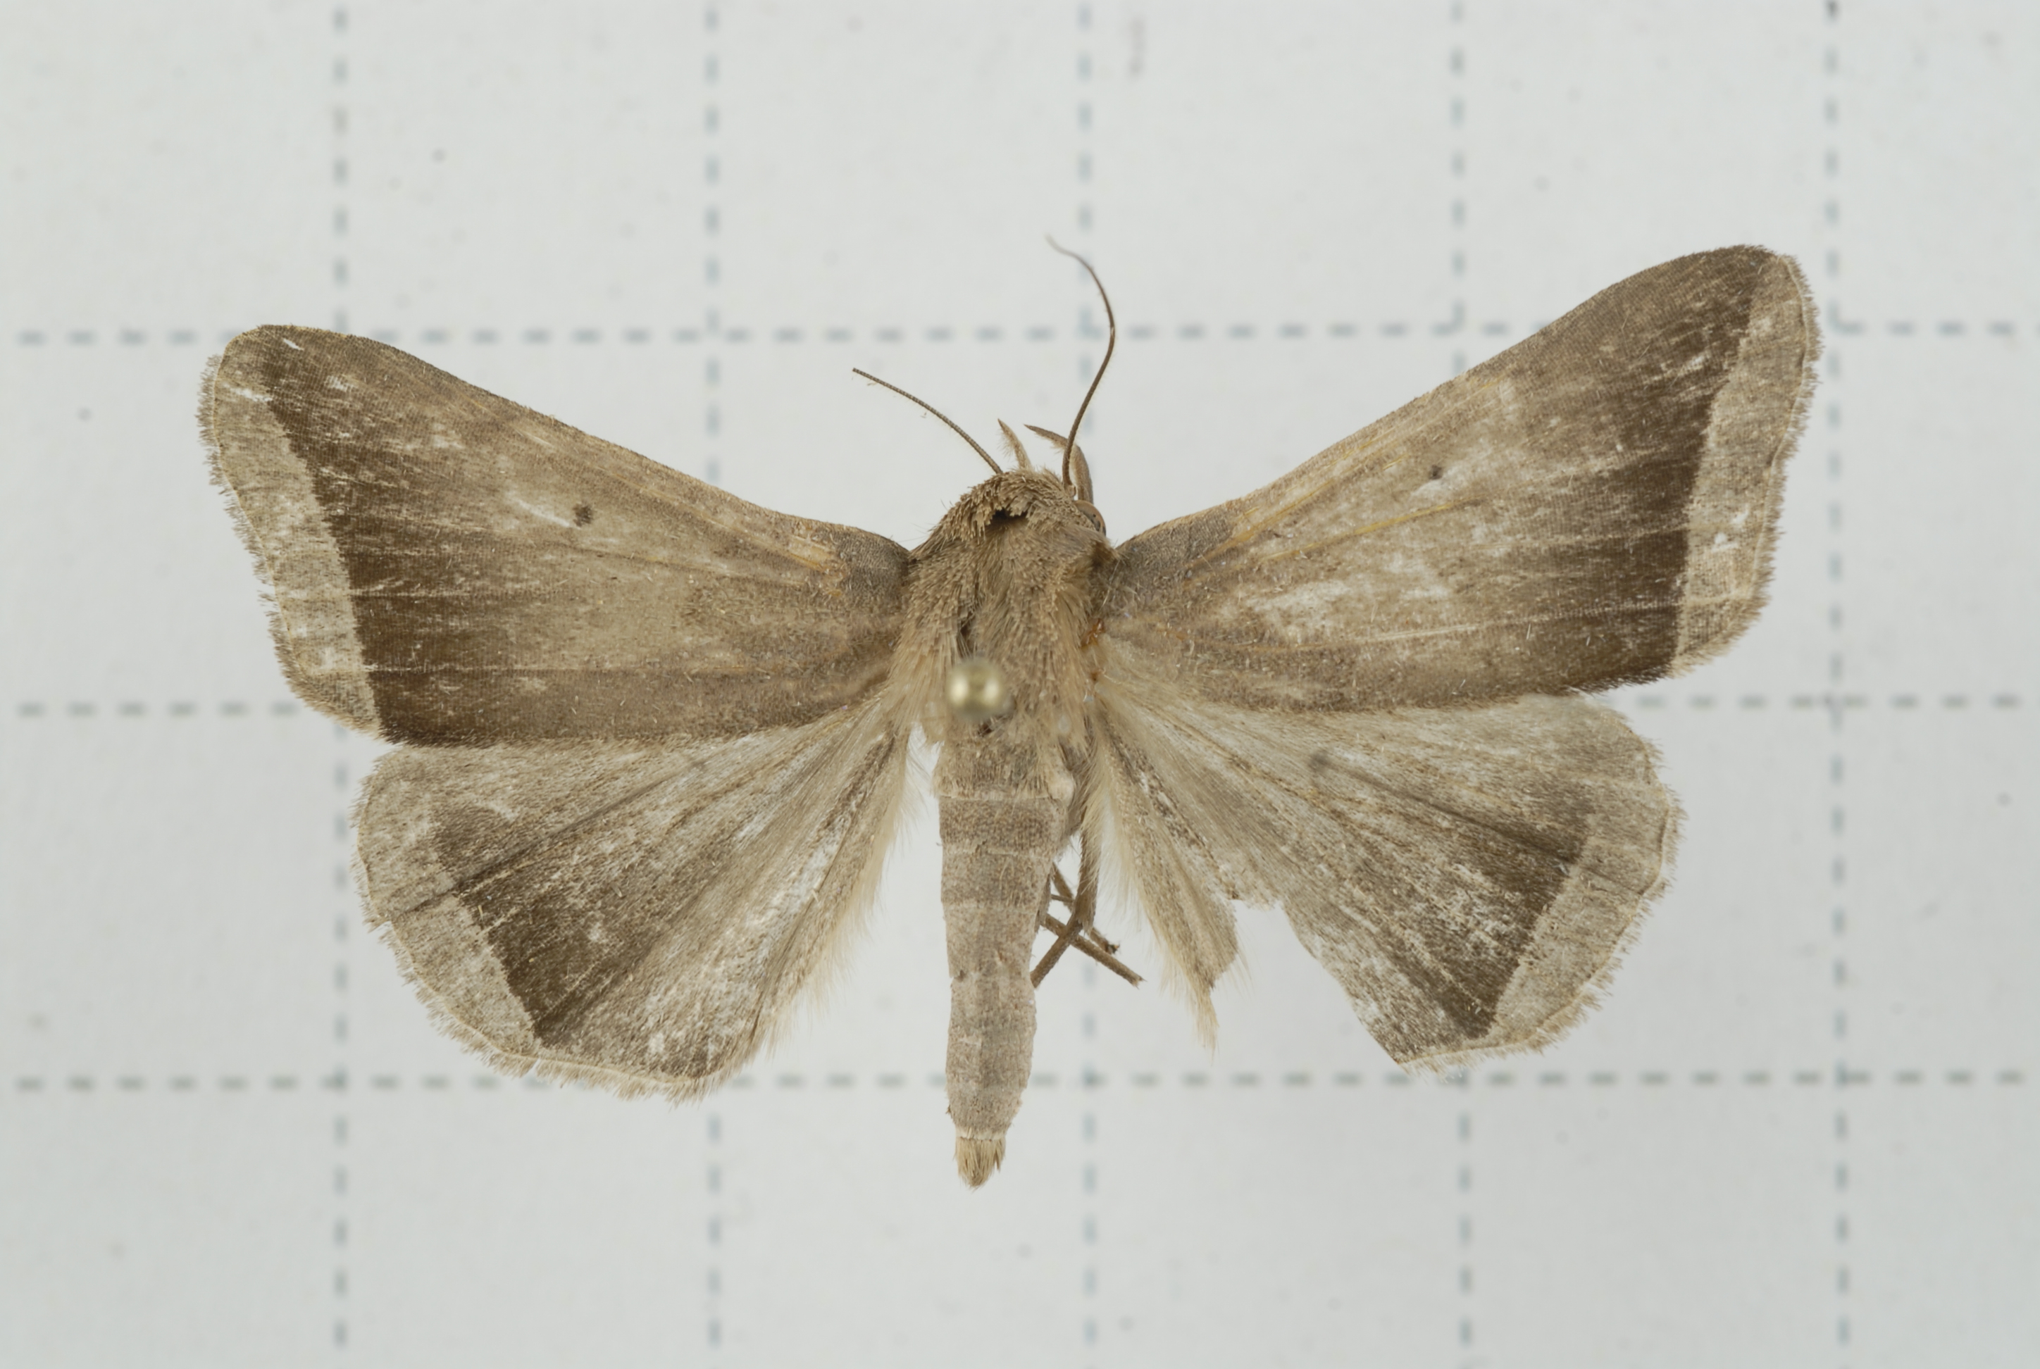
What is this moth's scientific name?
Simplicia bimarginata
